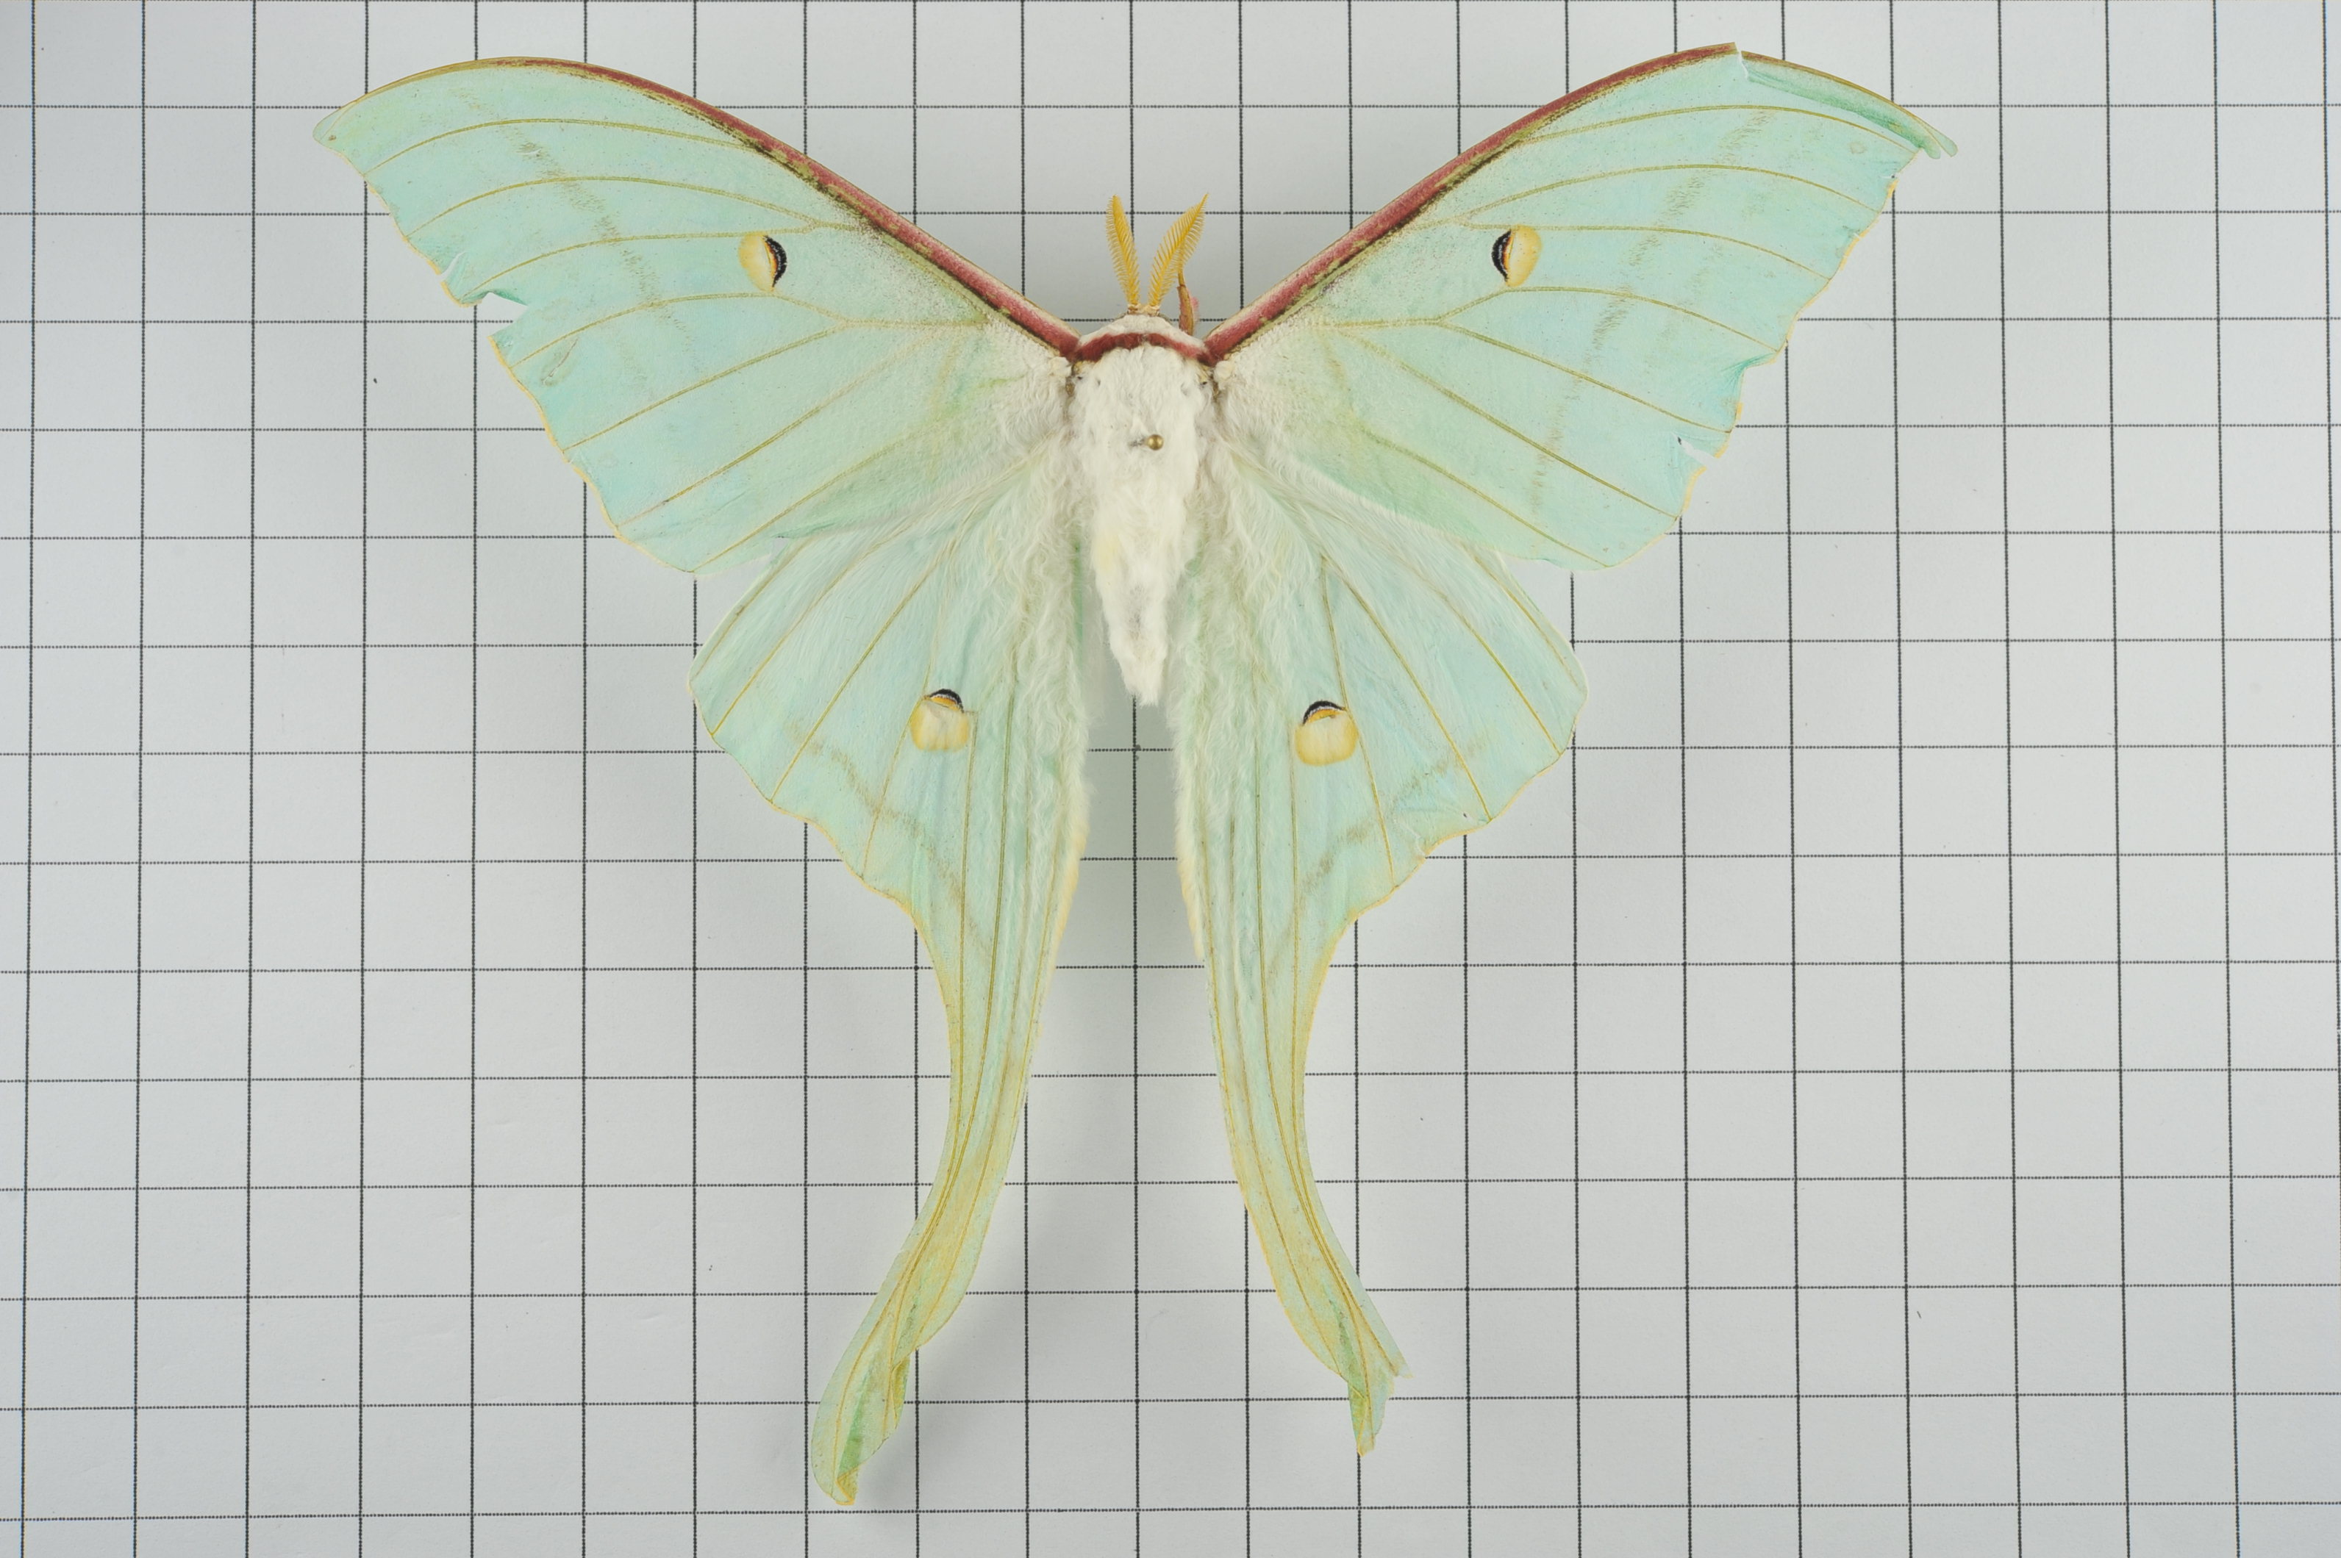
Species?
Actias ningpoana ningtaiwana
